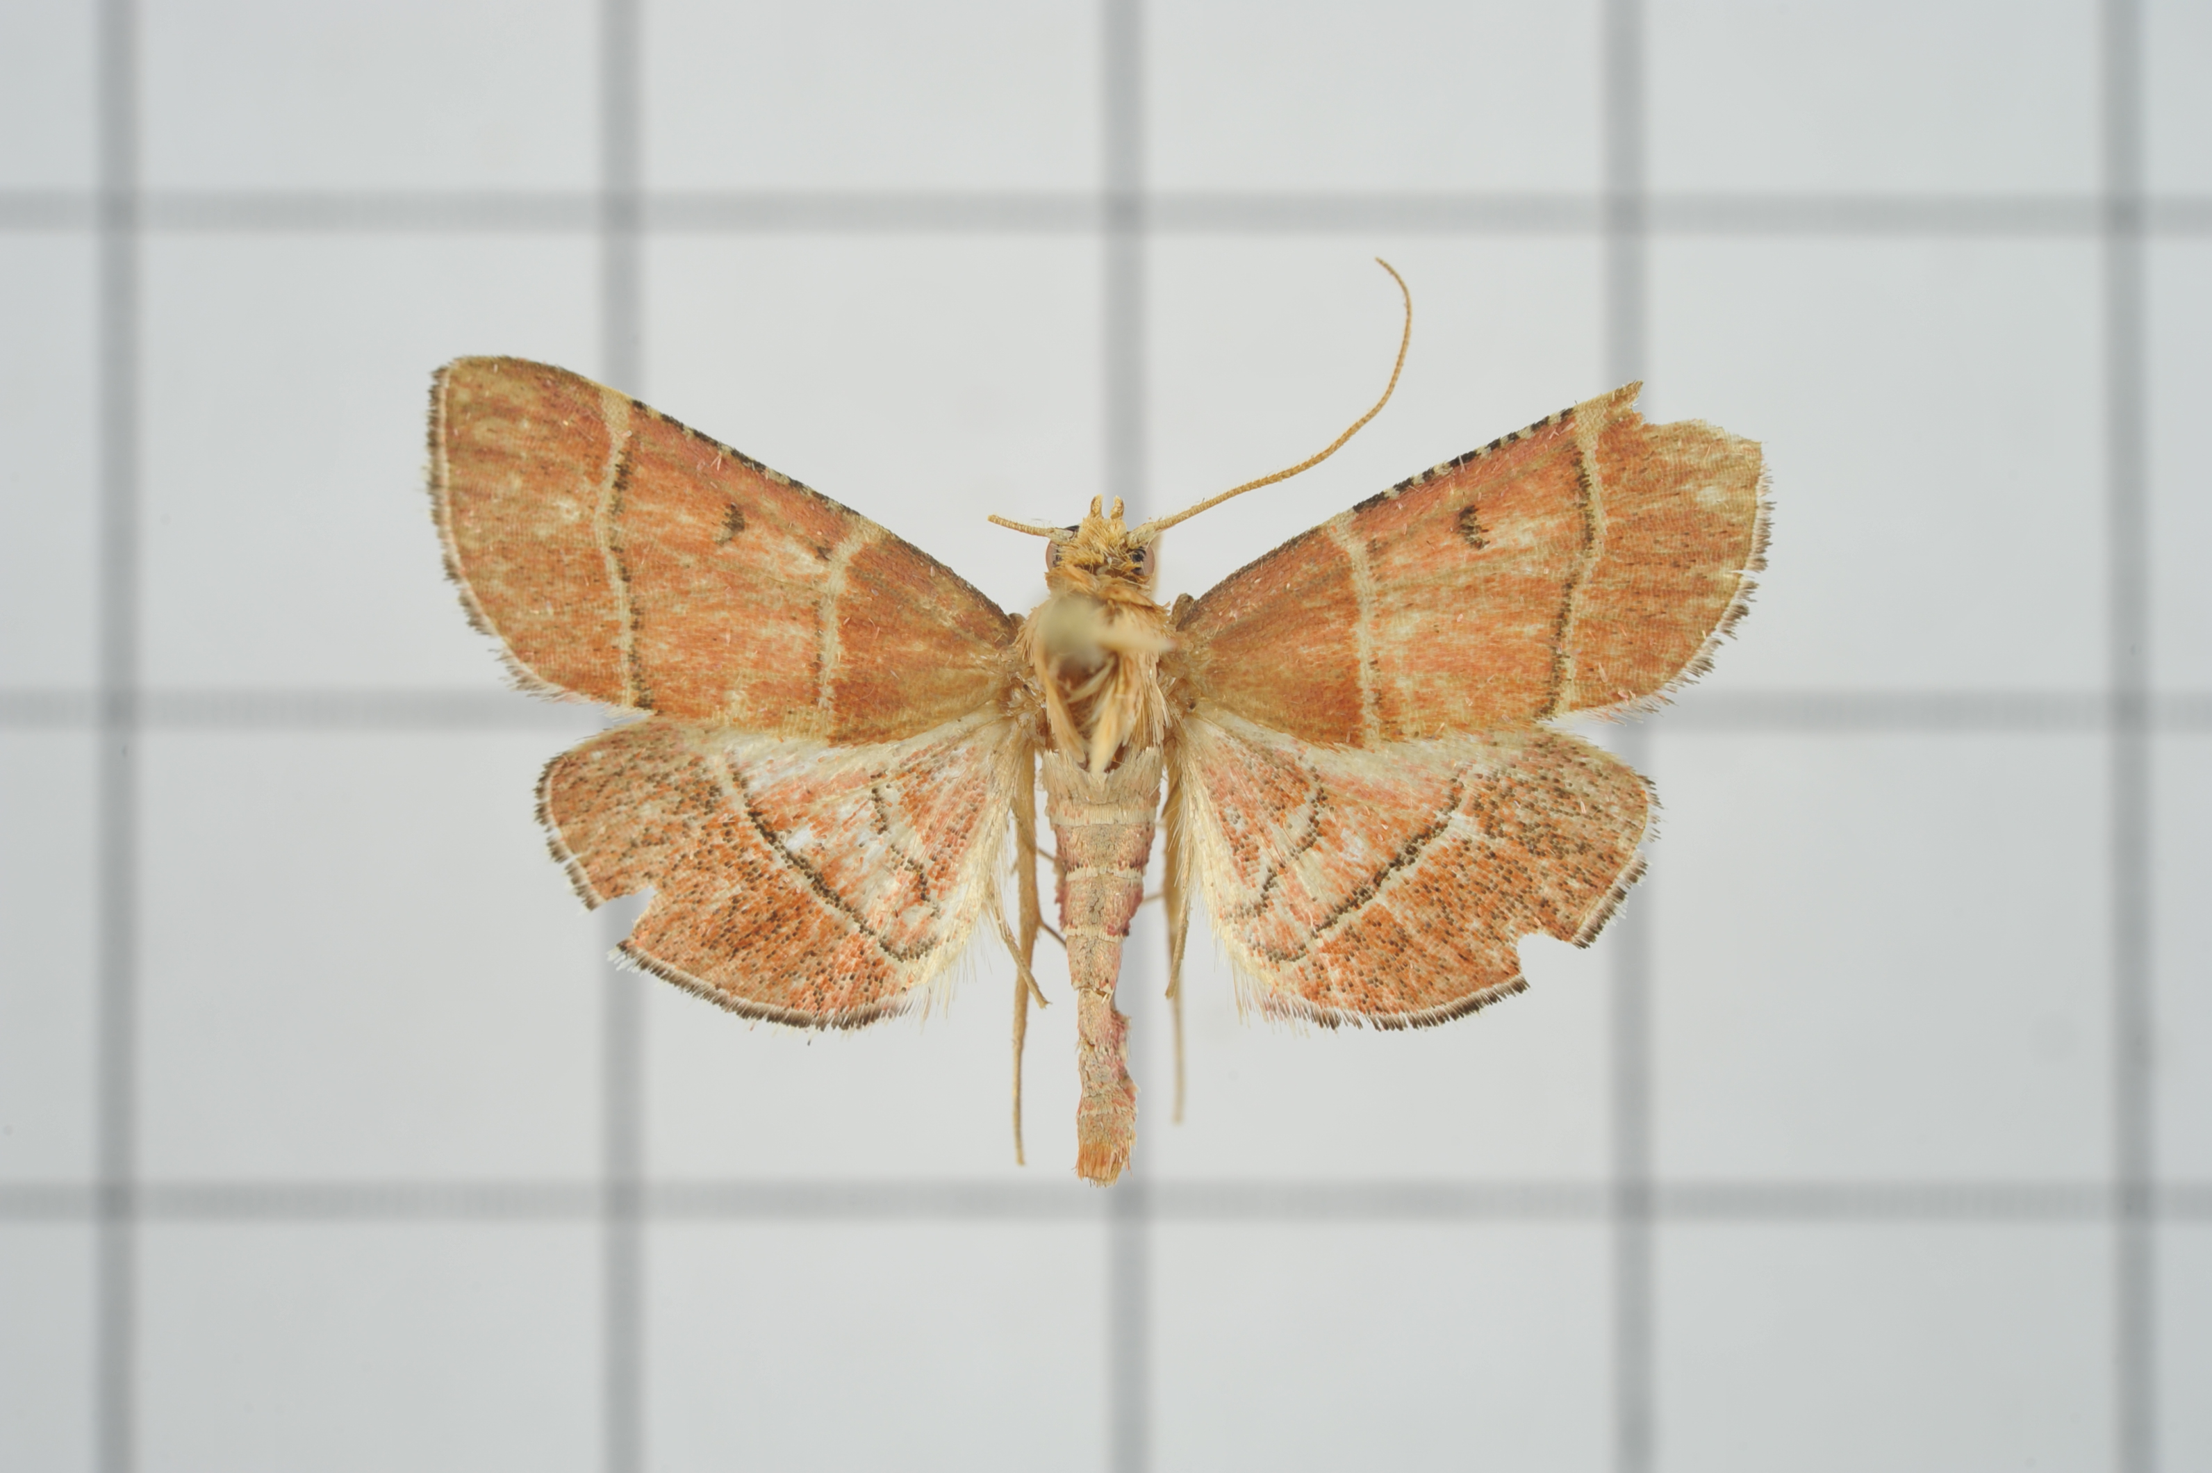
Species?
Paracme racilialis
